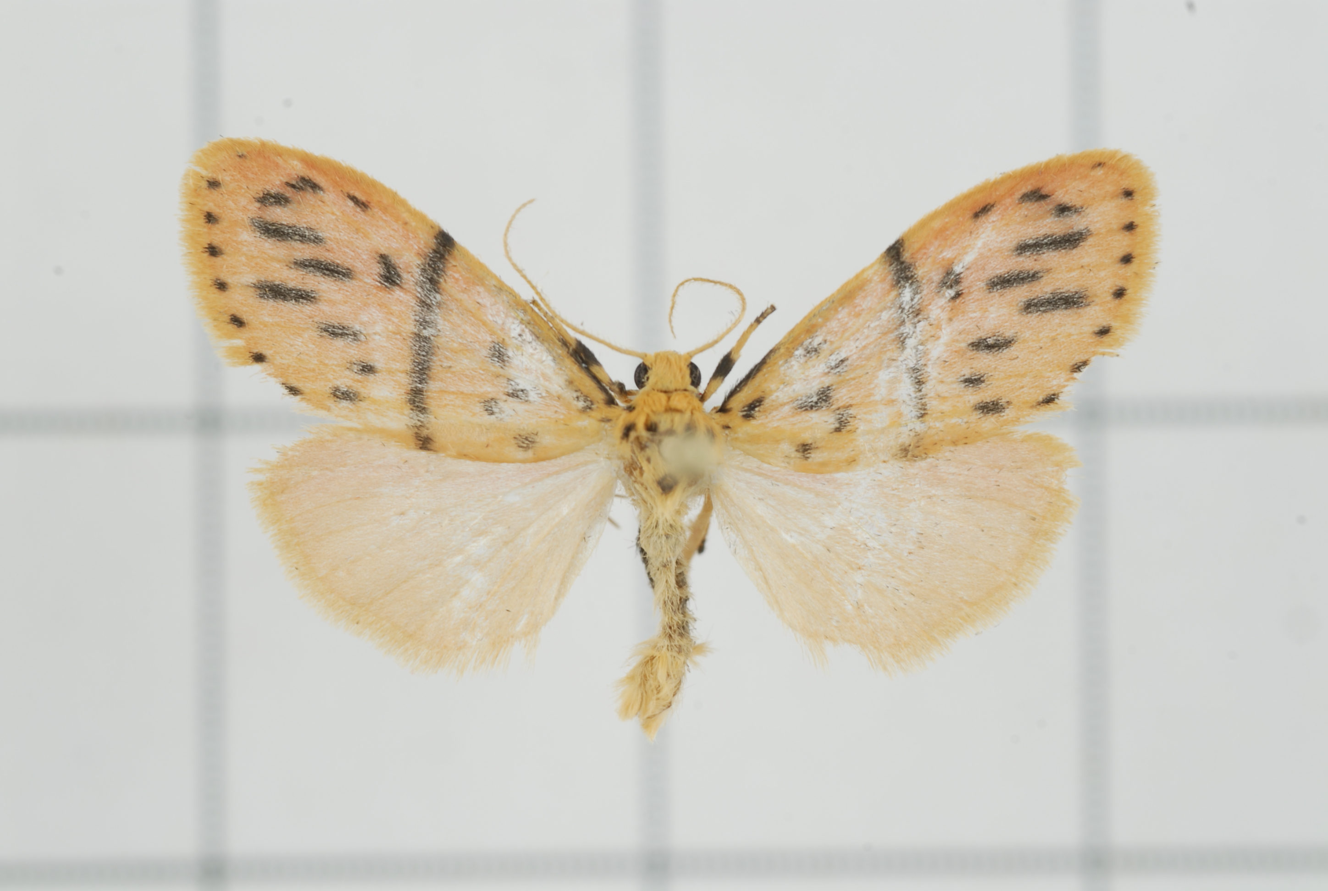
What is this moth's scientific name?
Miltochrista arcuata
